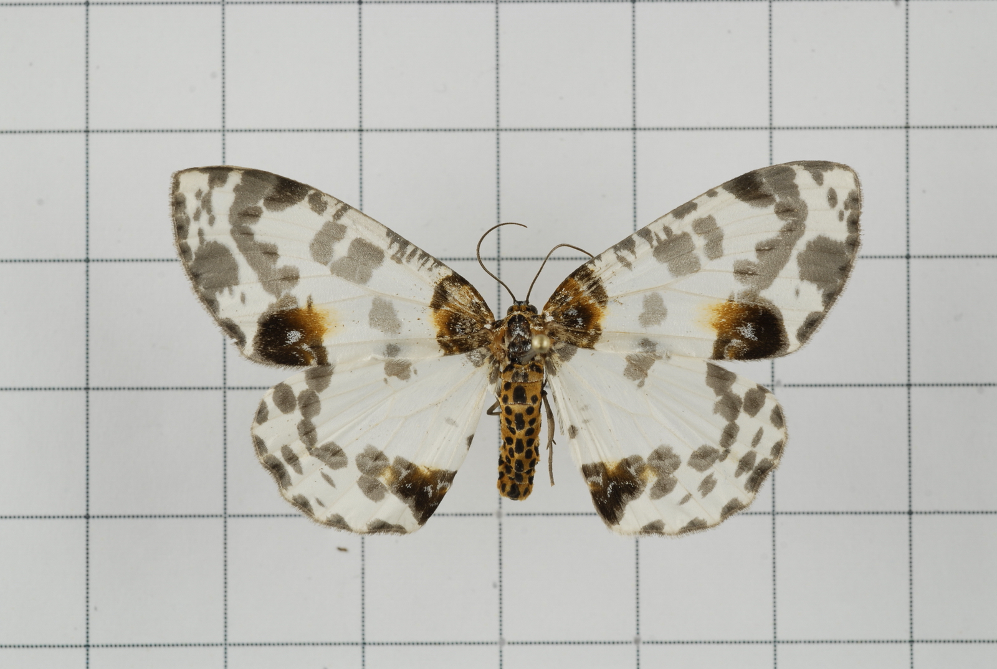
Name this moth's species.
Abraxas formosilluminata
